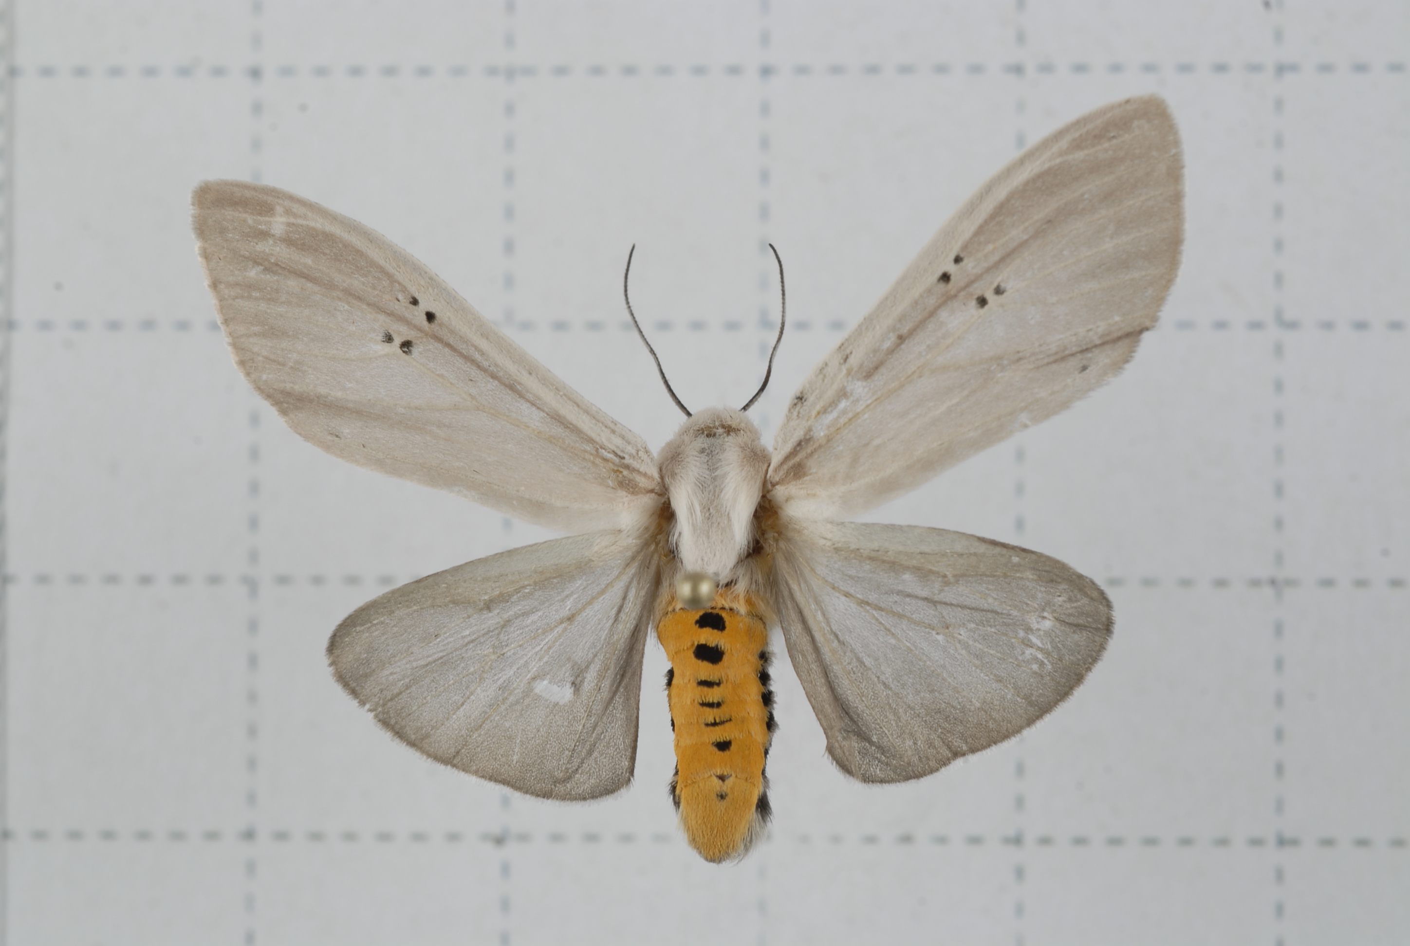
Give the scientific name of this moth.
Creatonotos transiens koni
